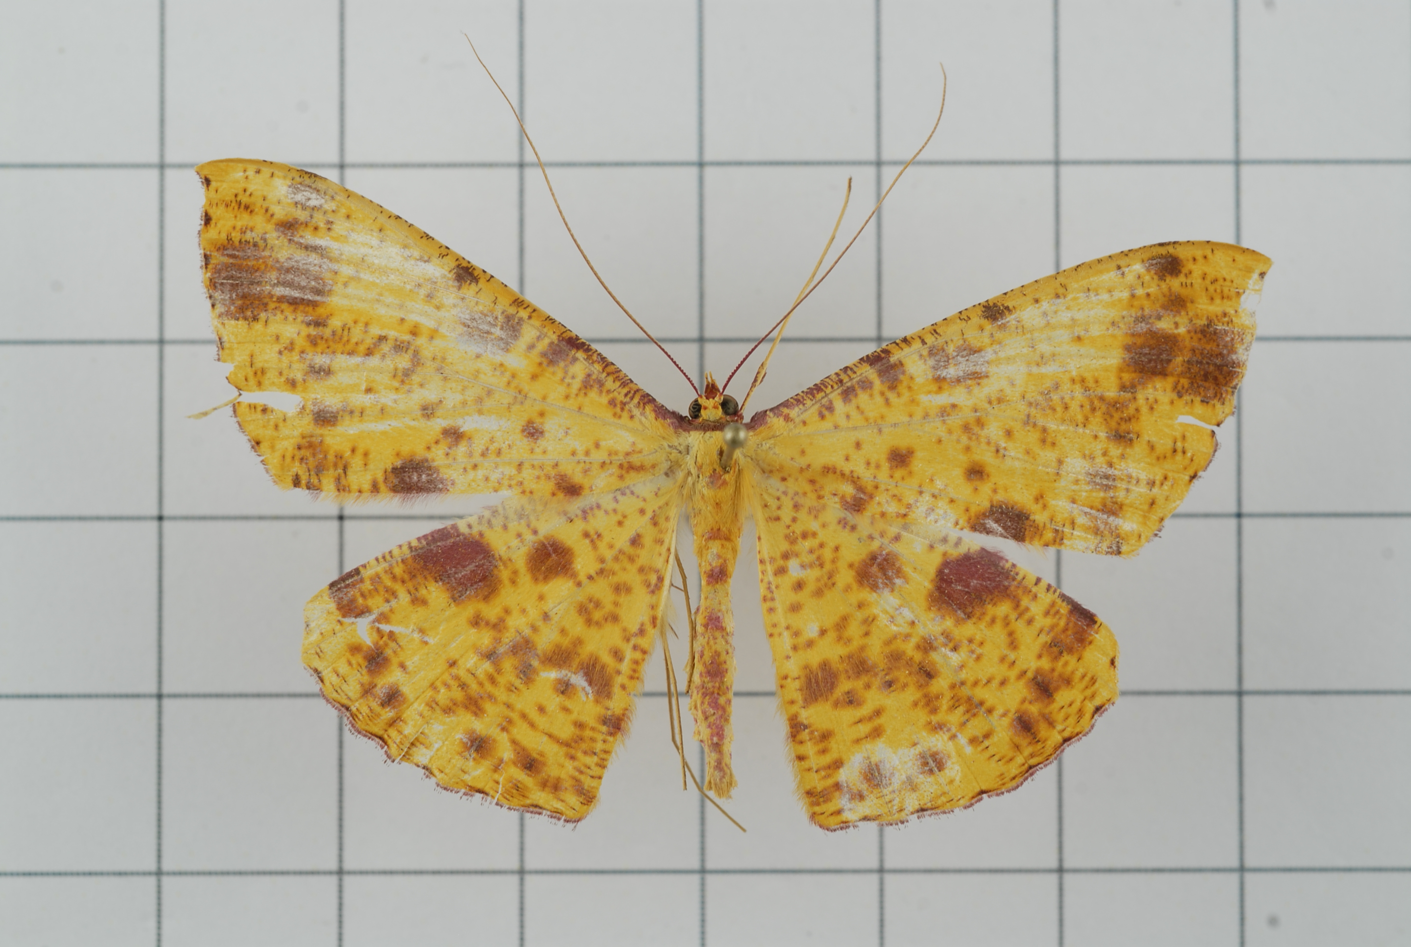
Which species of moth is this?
Eumelea ludovicata ludovicata
